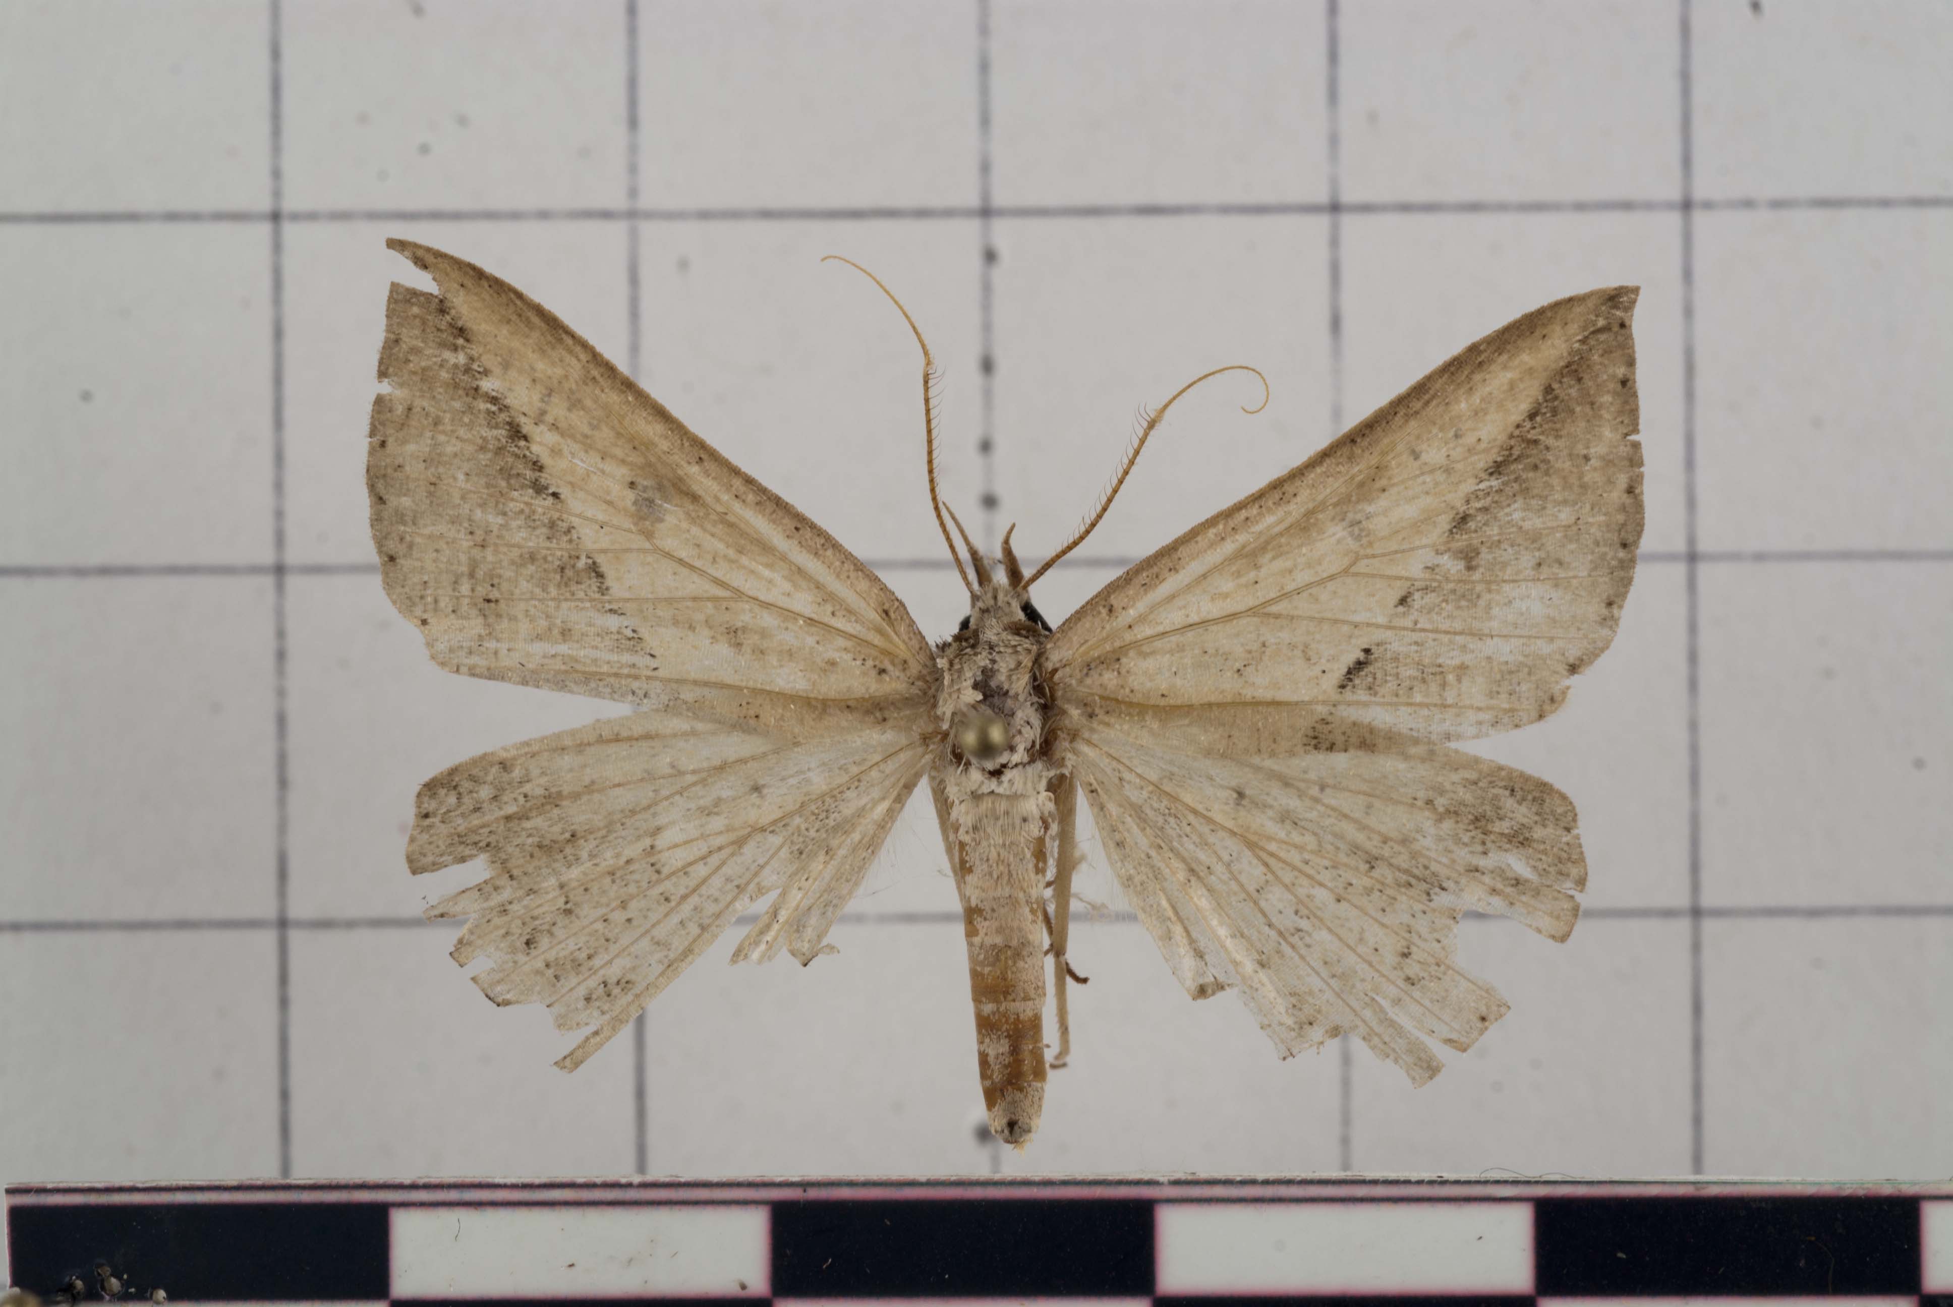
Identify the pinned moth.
Dierna strigata
